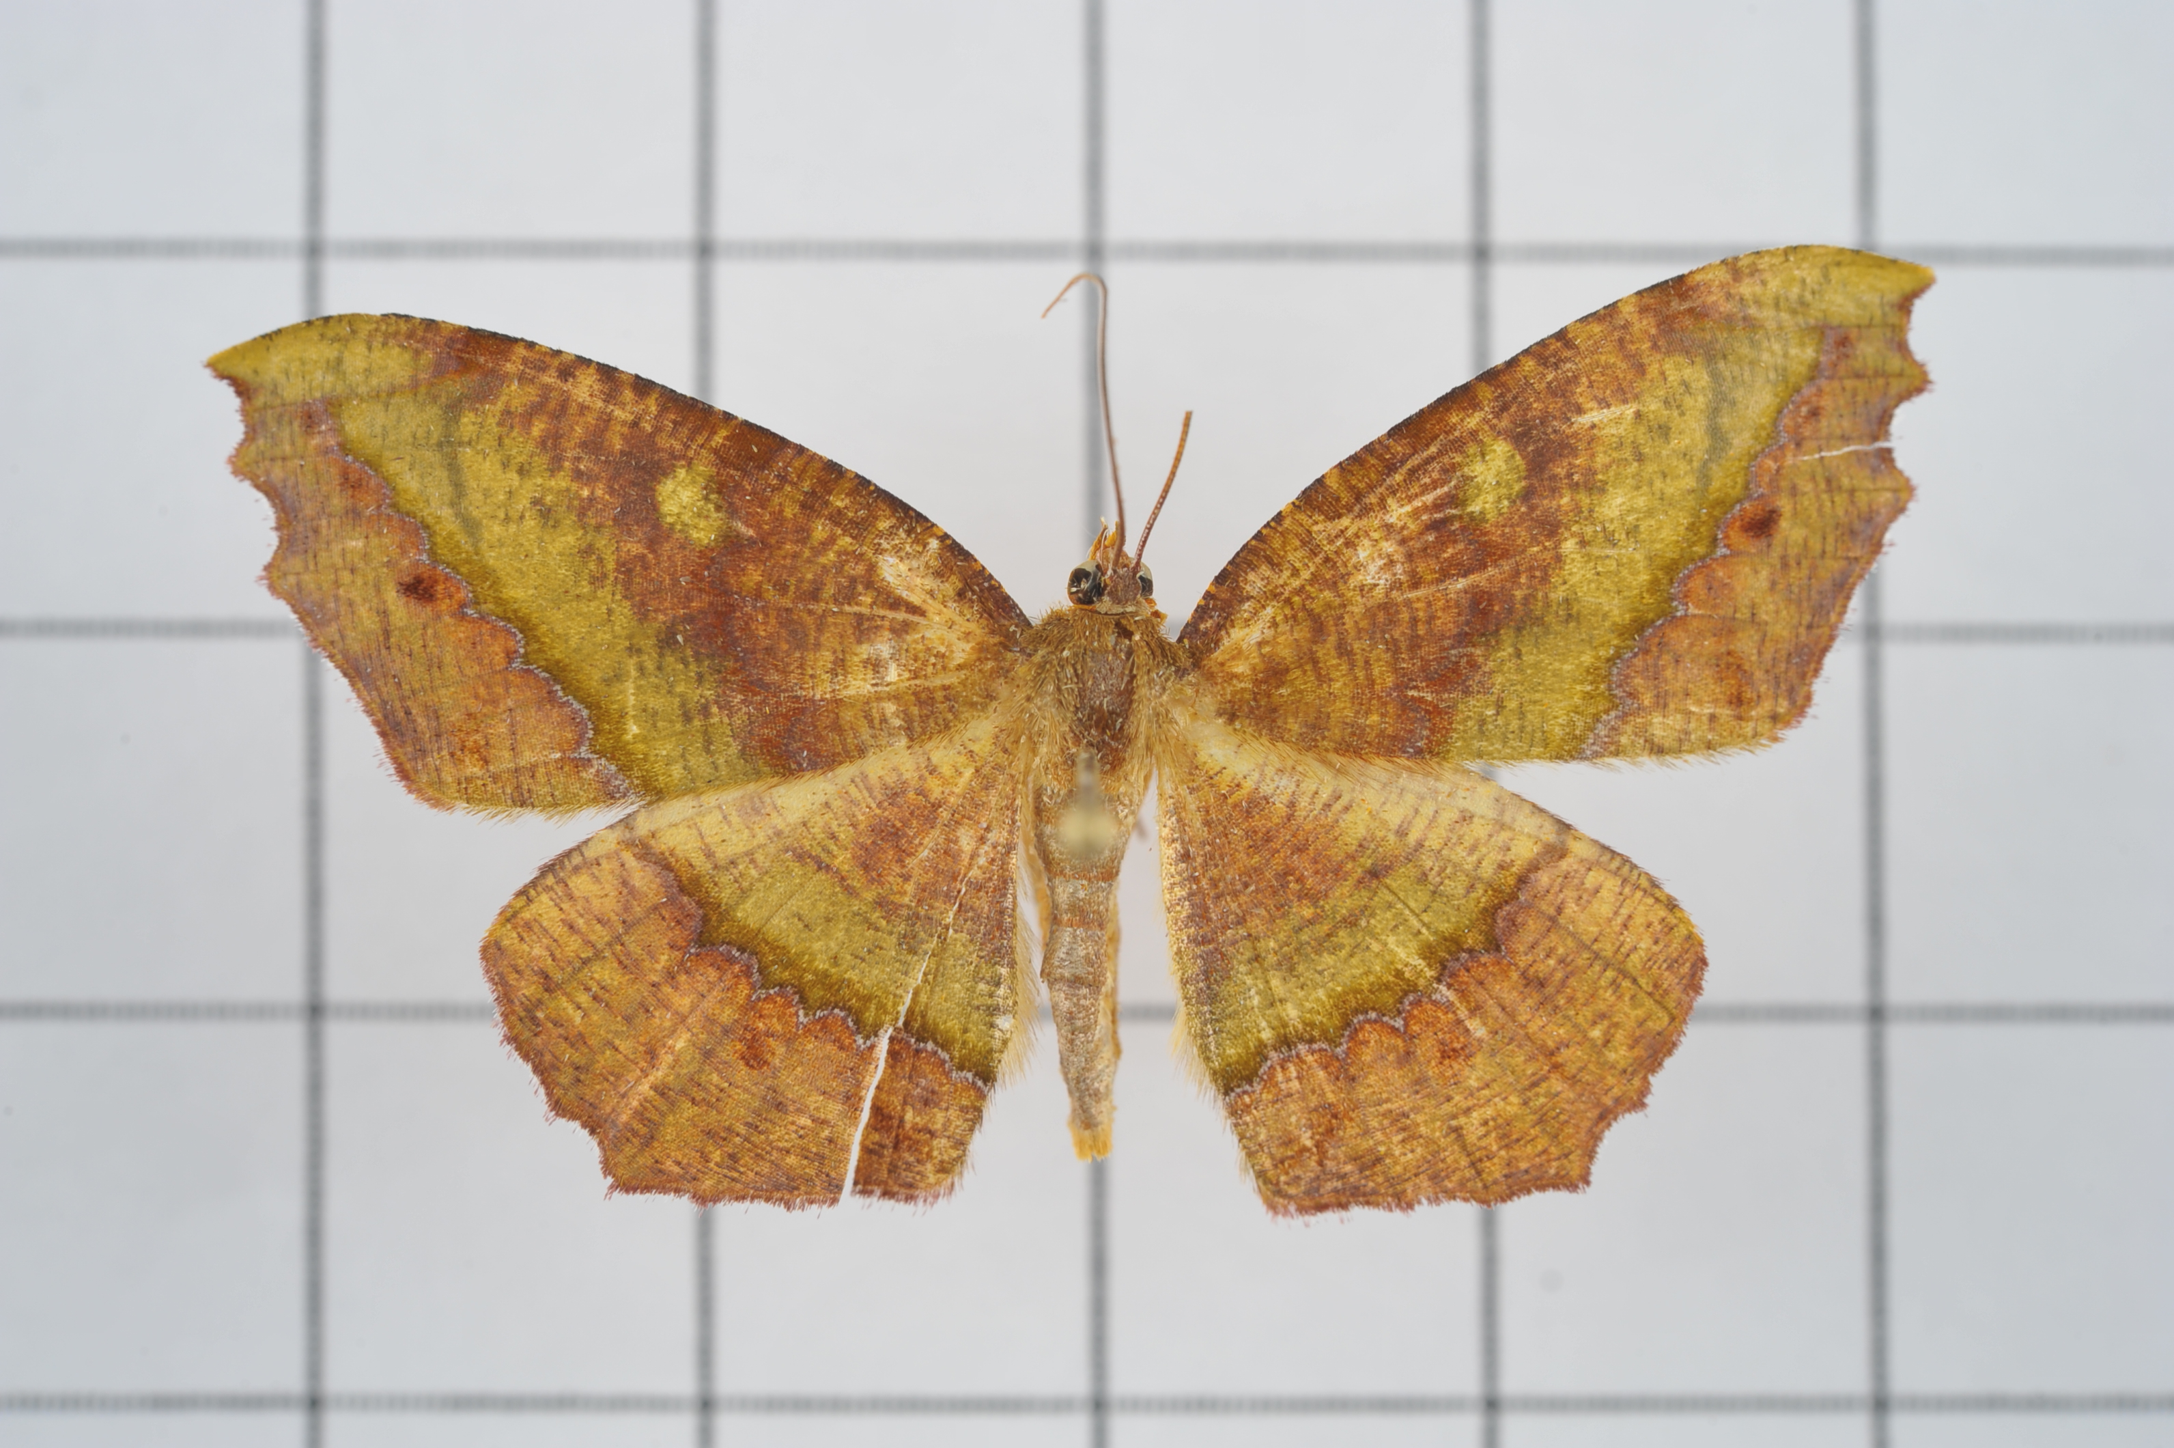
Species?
Leptomiza calcearia calcearia
